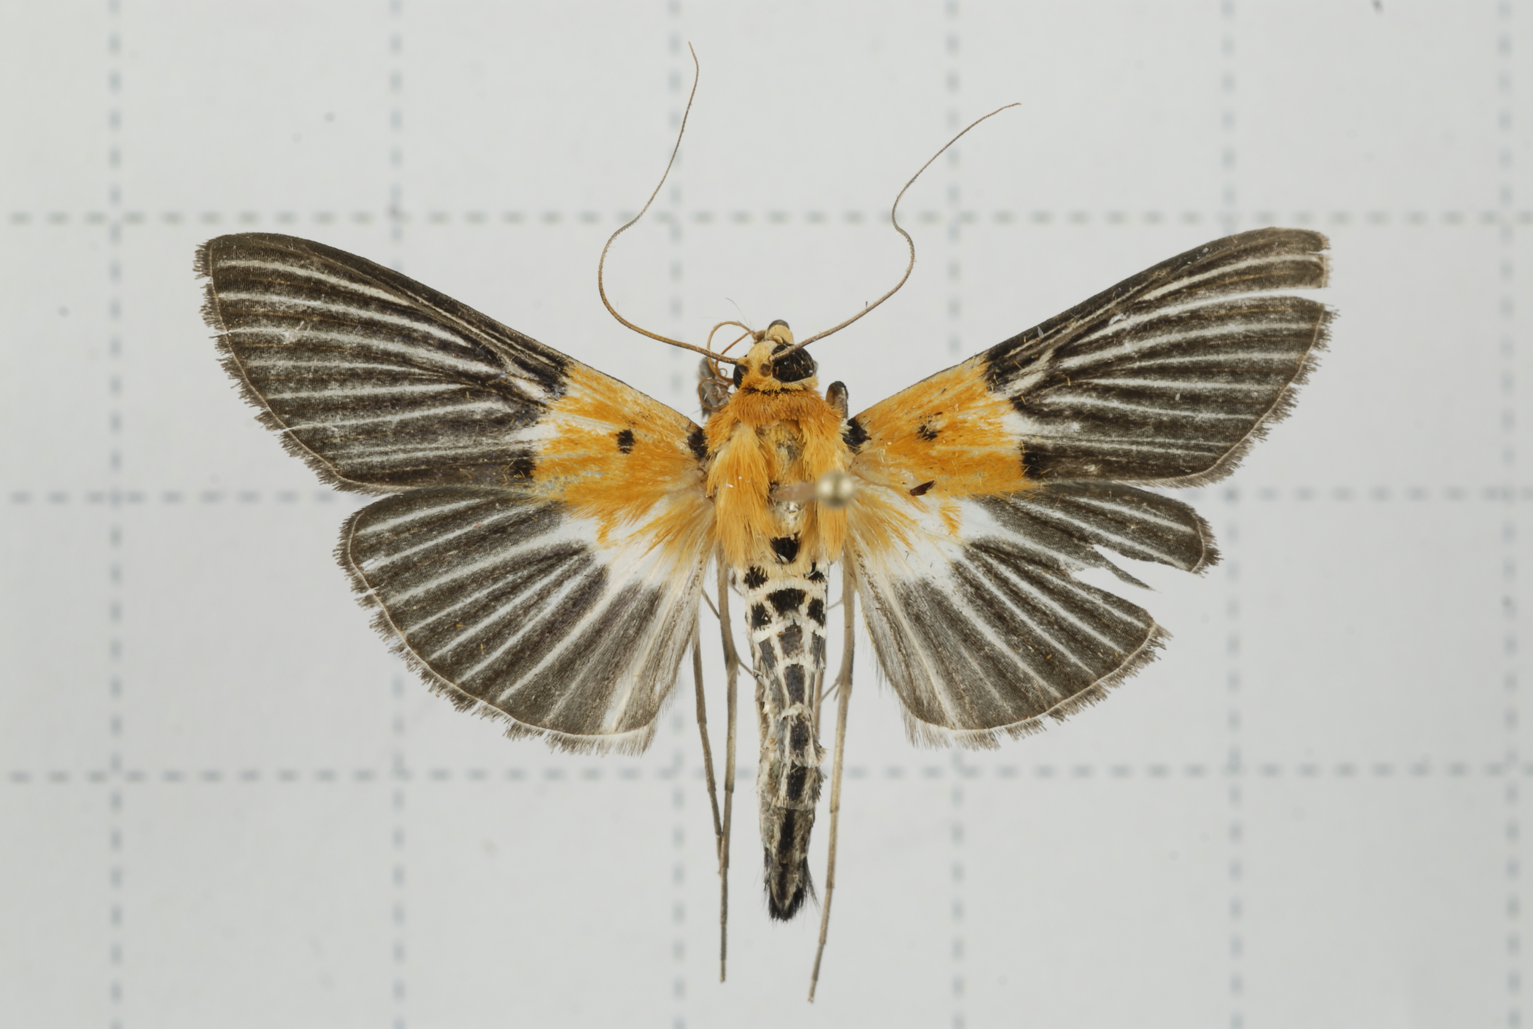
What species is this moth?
Nevrina procopia
